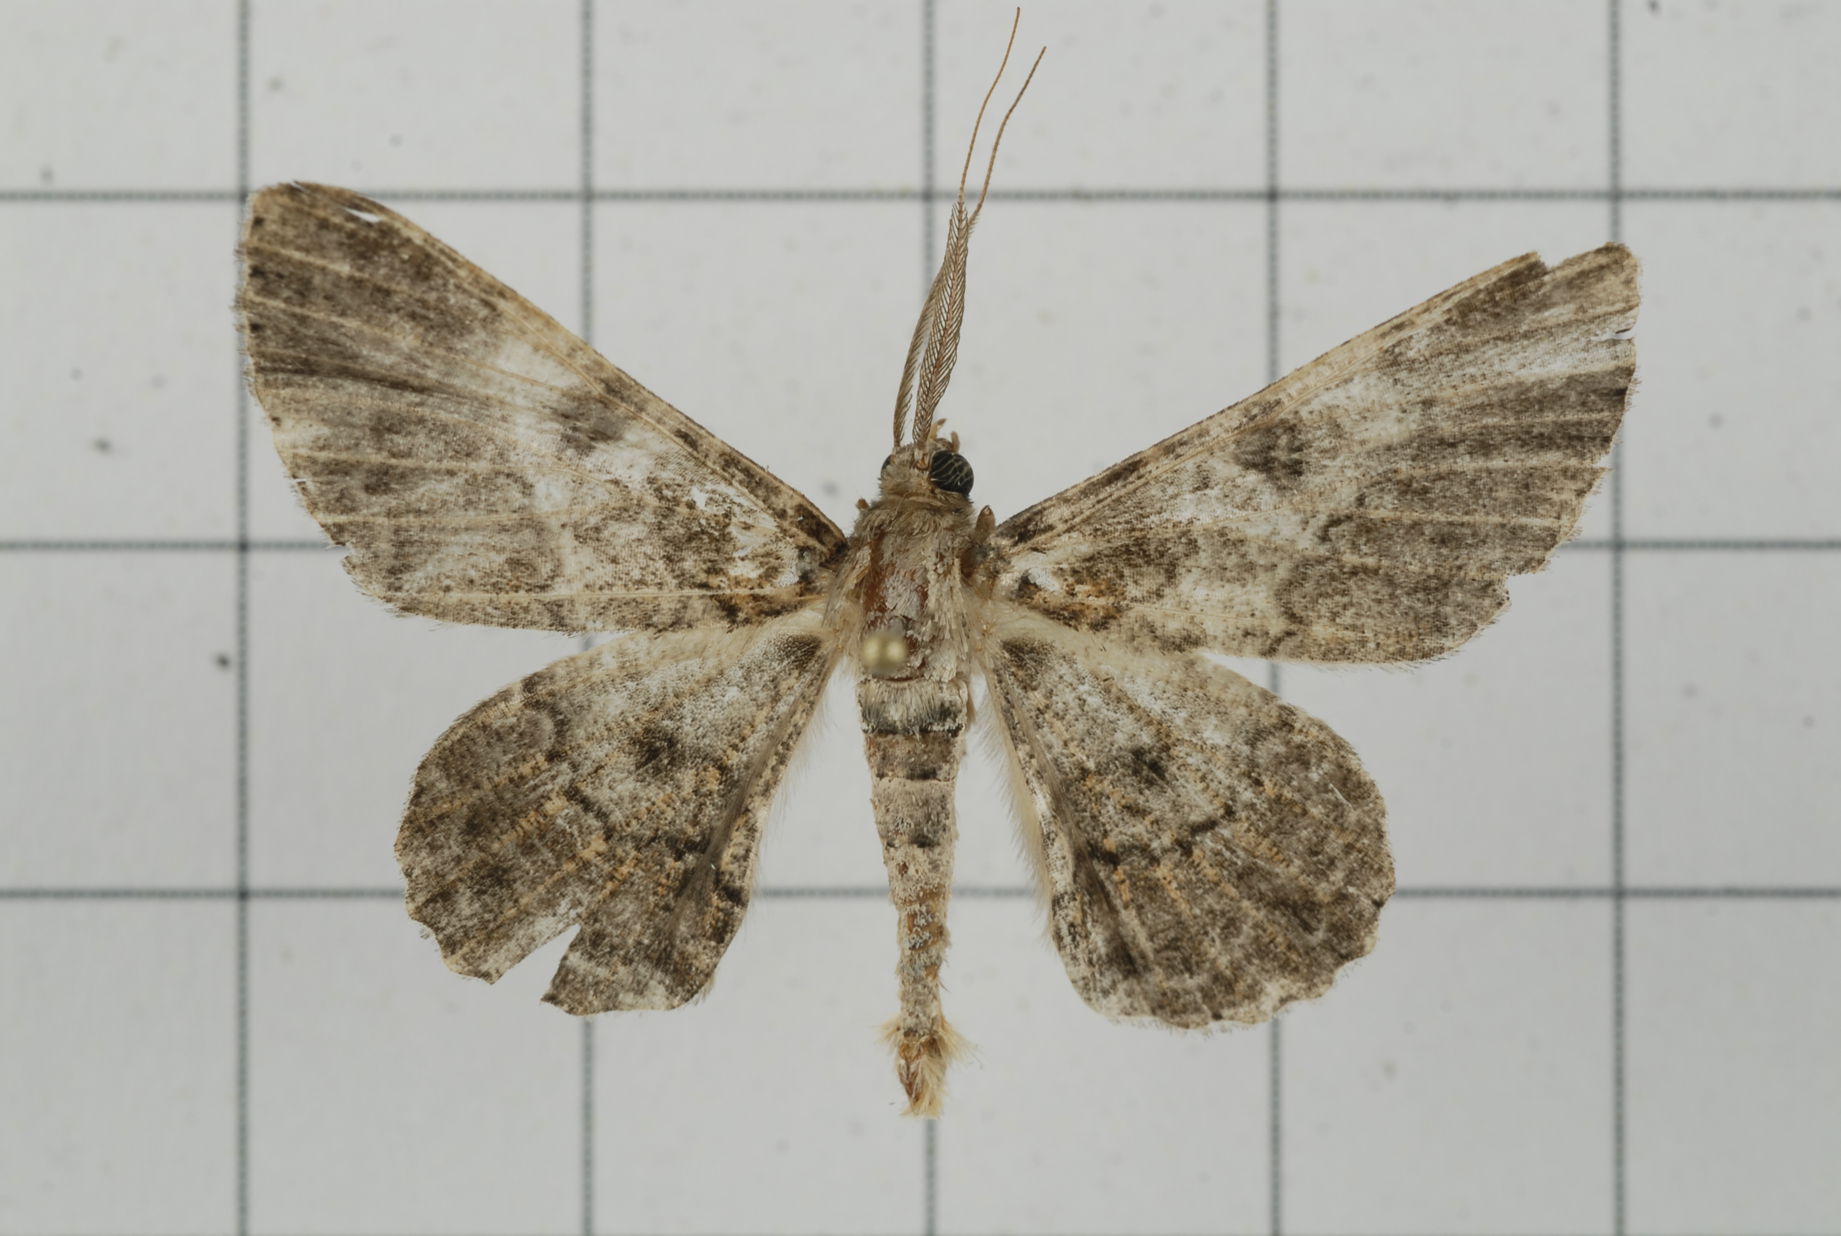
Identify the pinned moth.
Cleora alienaria
